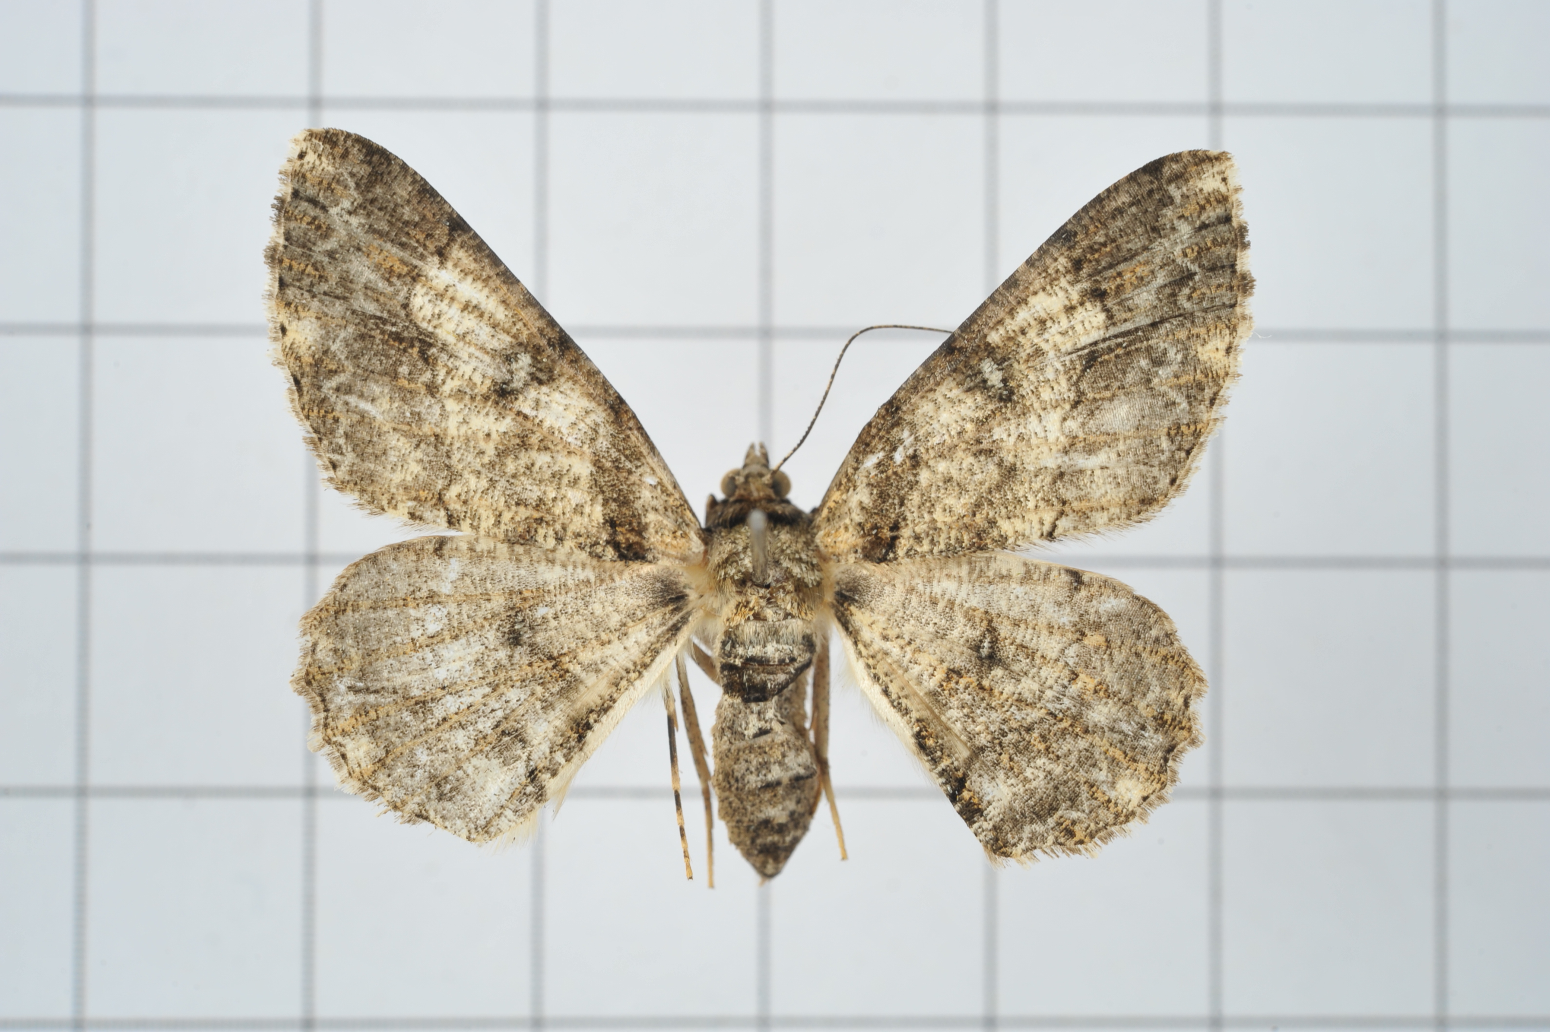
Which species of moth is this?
Cleora alienaria
